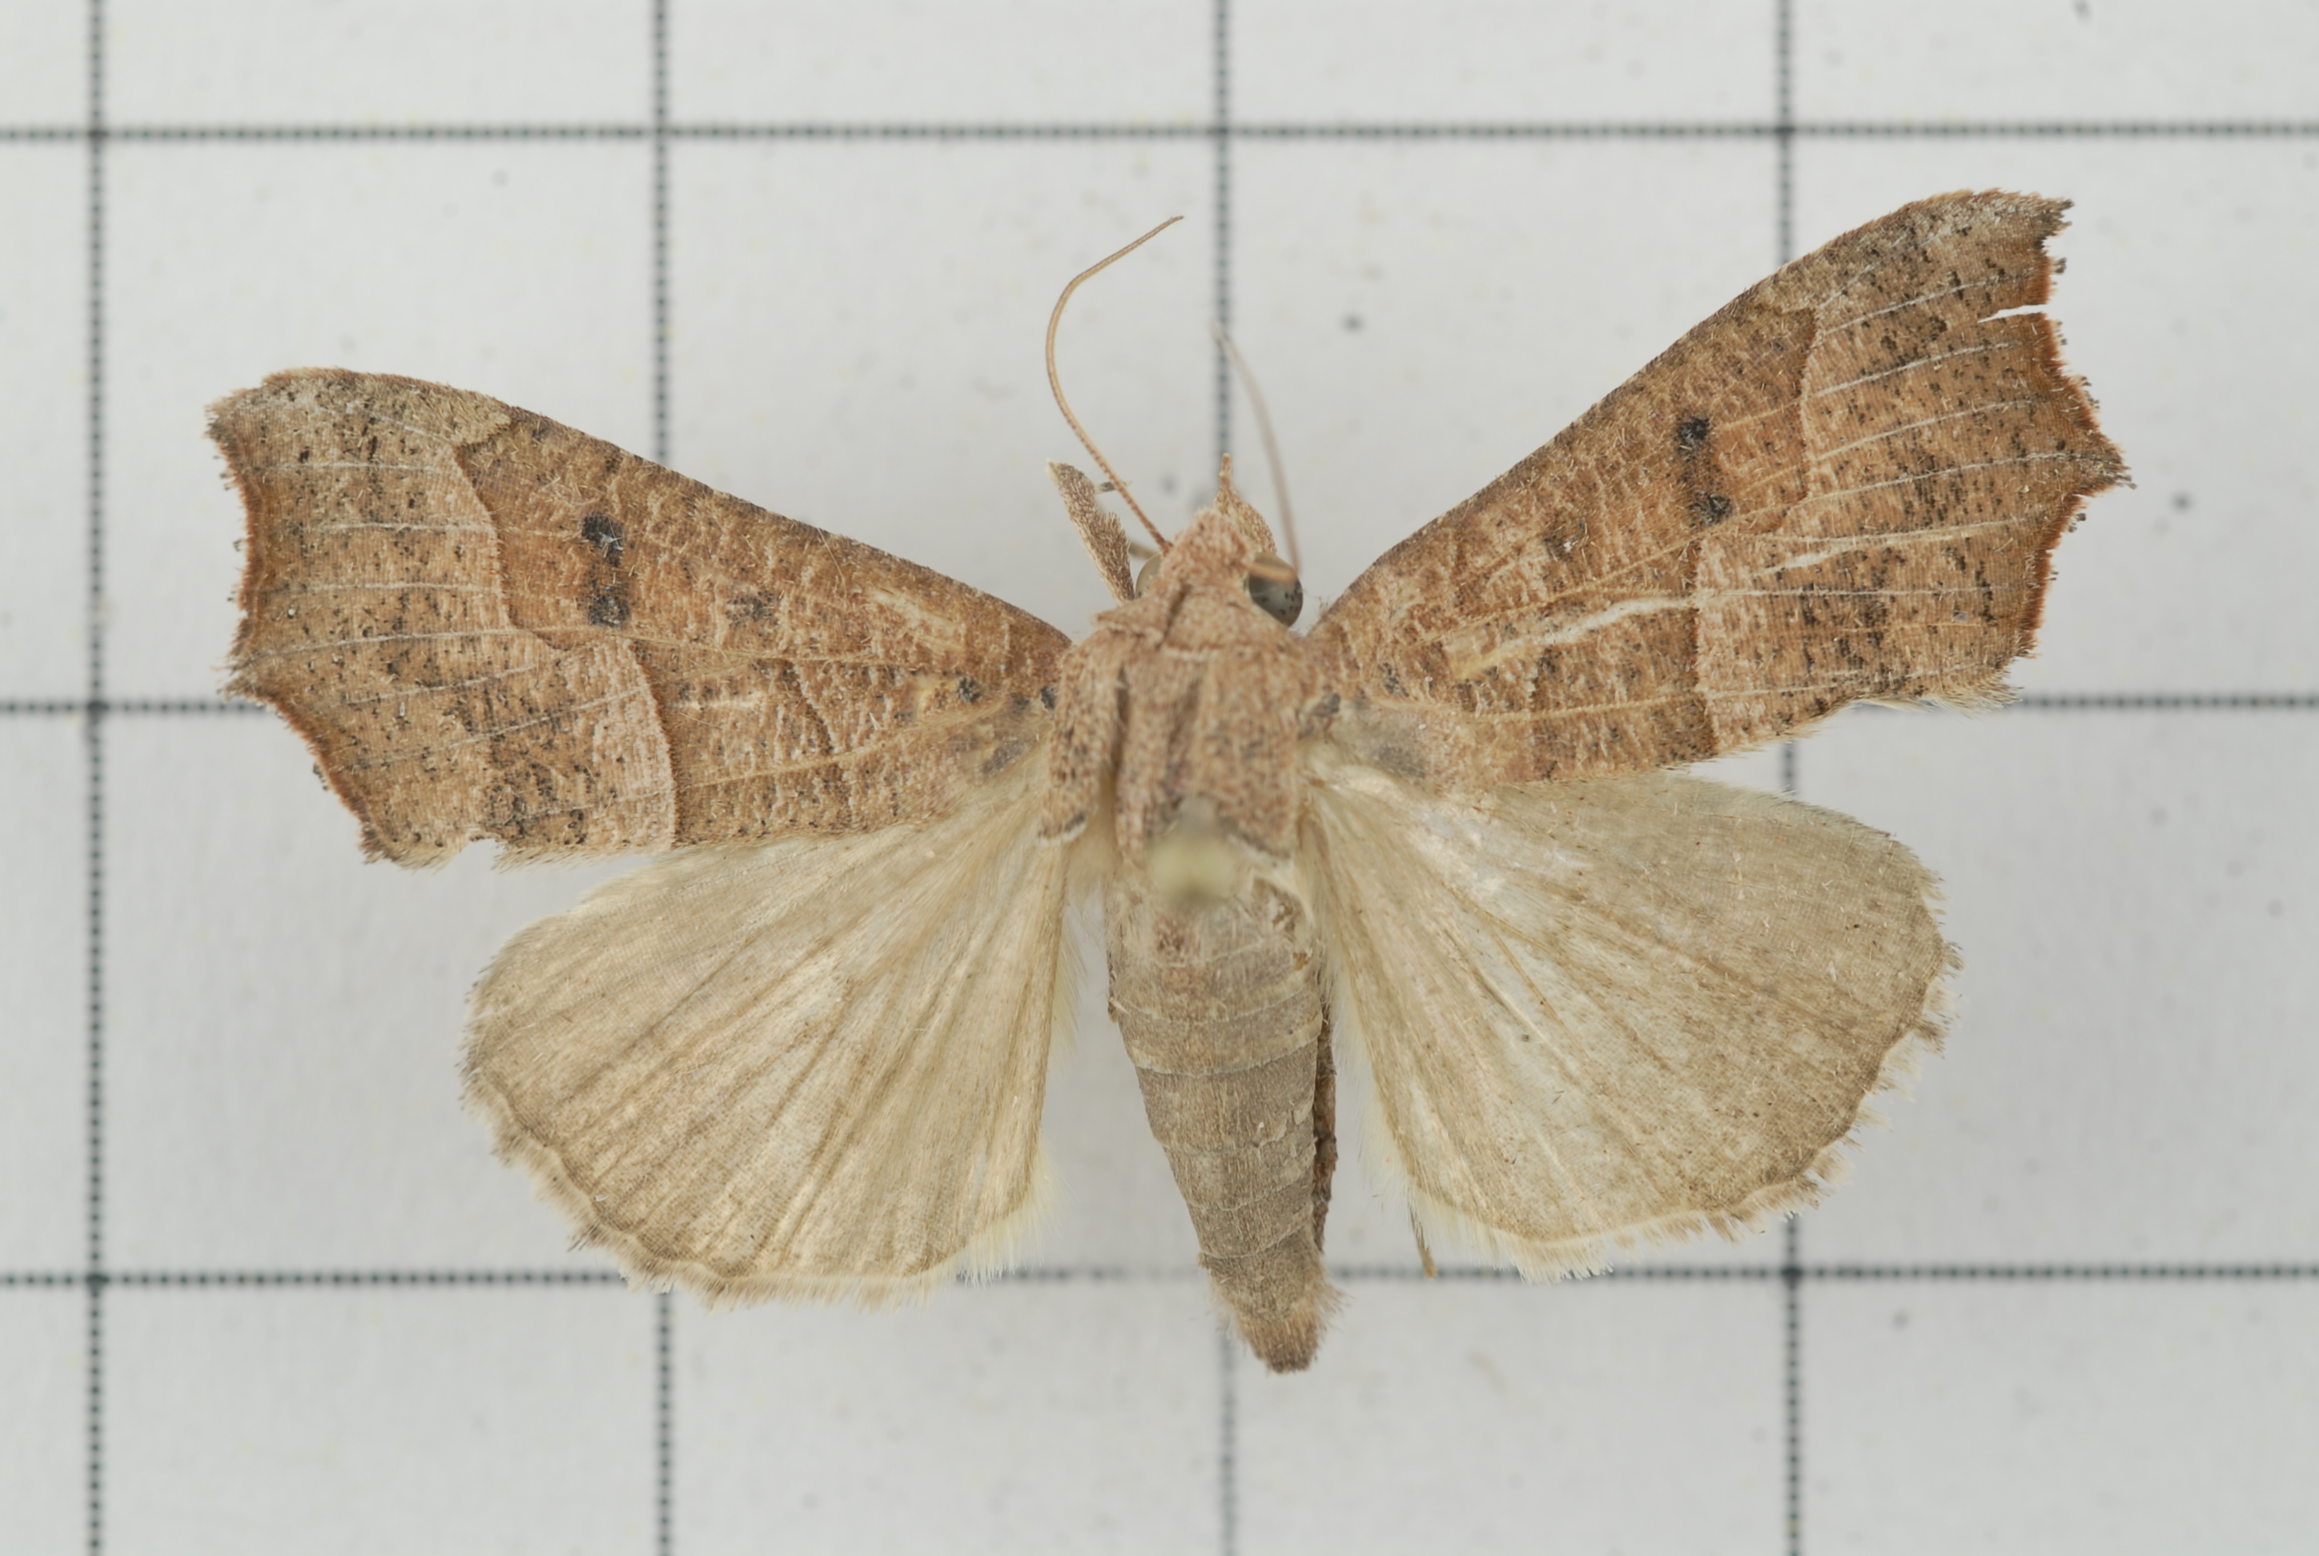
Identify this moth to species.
Gonitis mesogona
